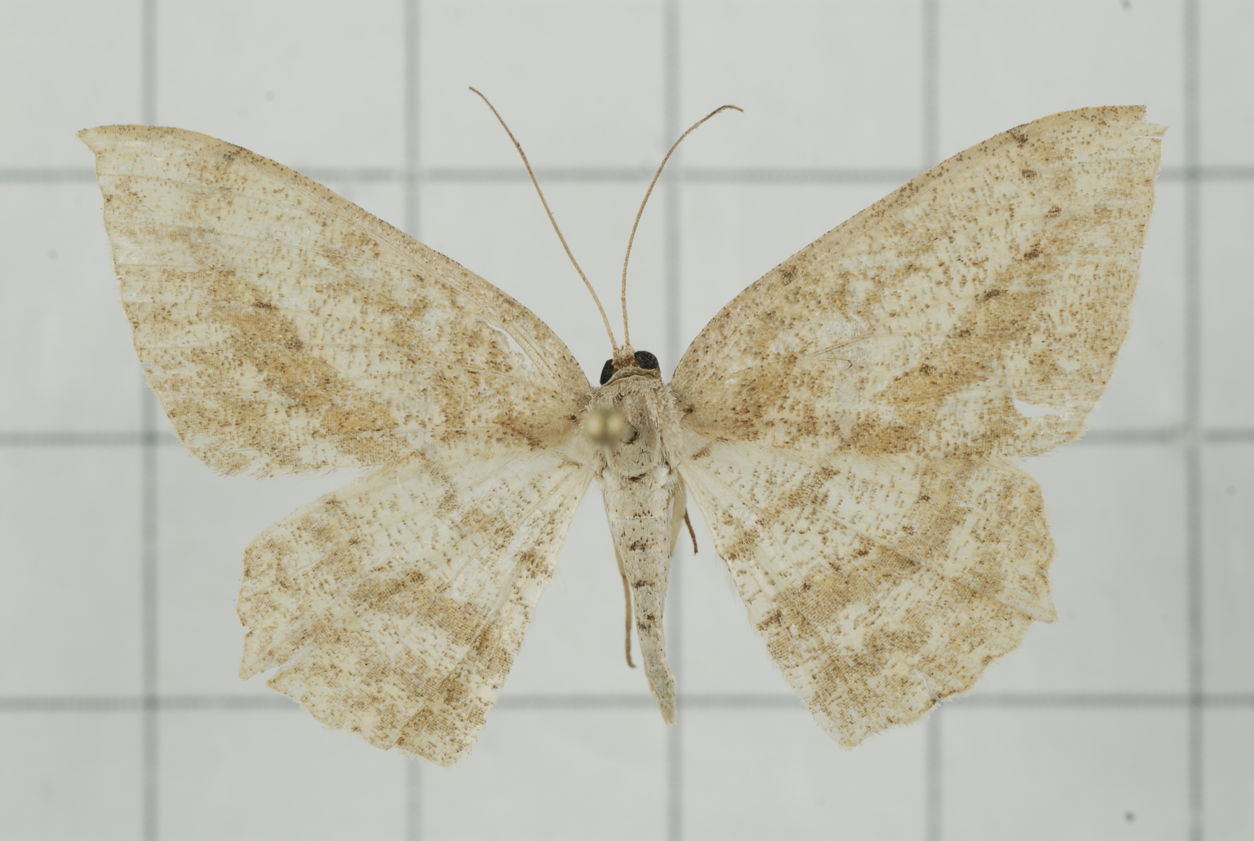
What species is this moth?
Calletaera obliquata
